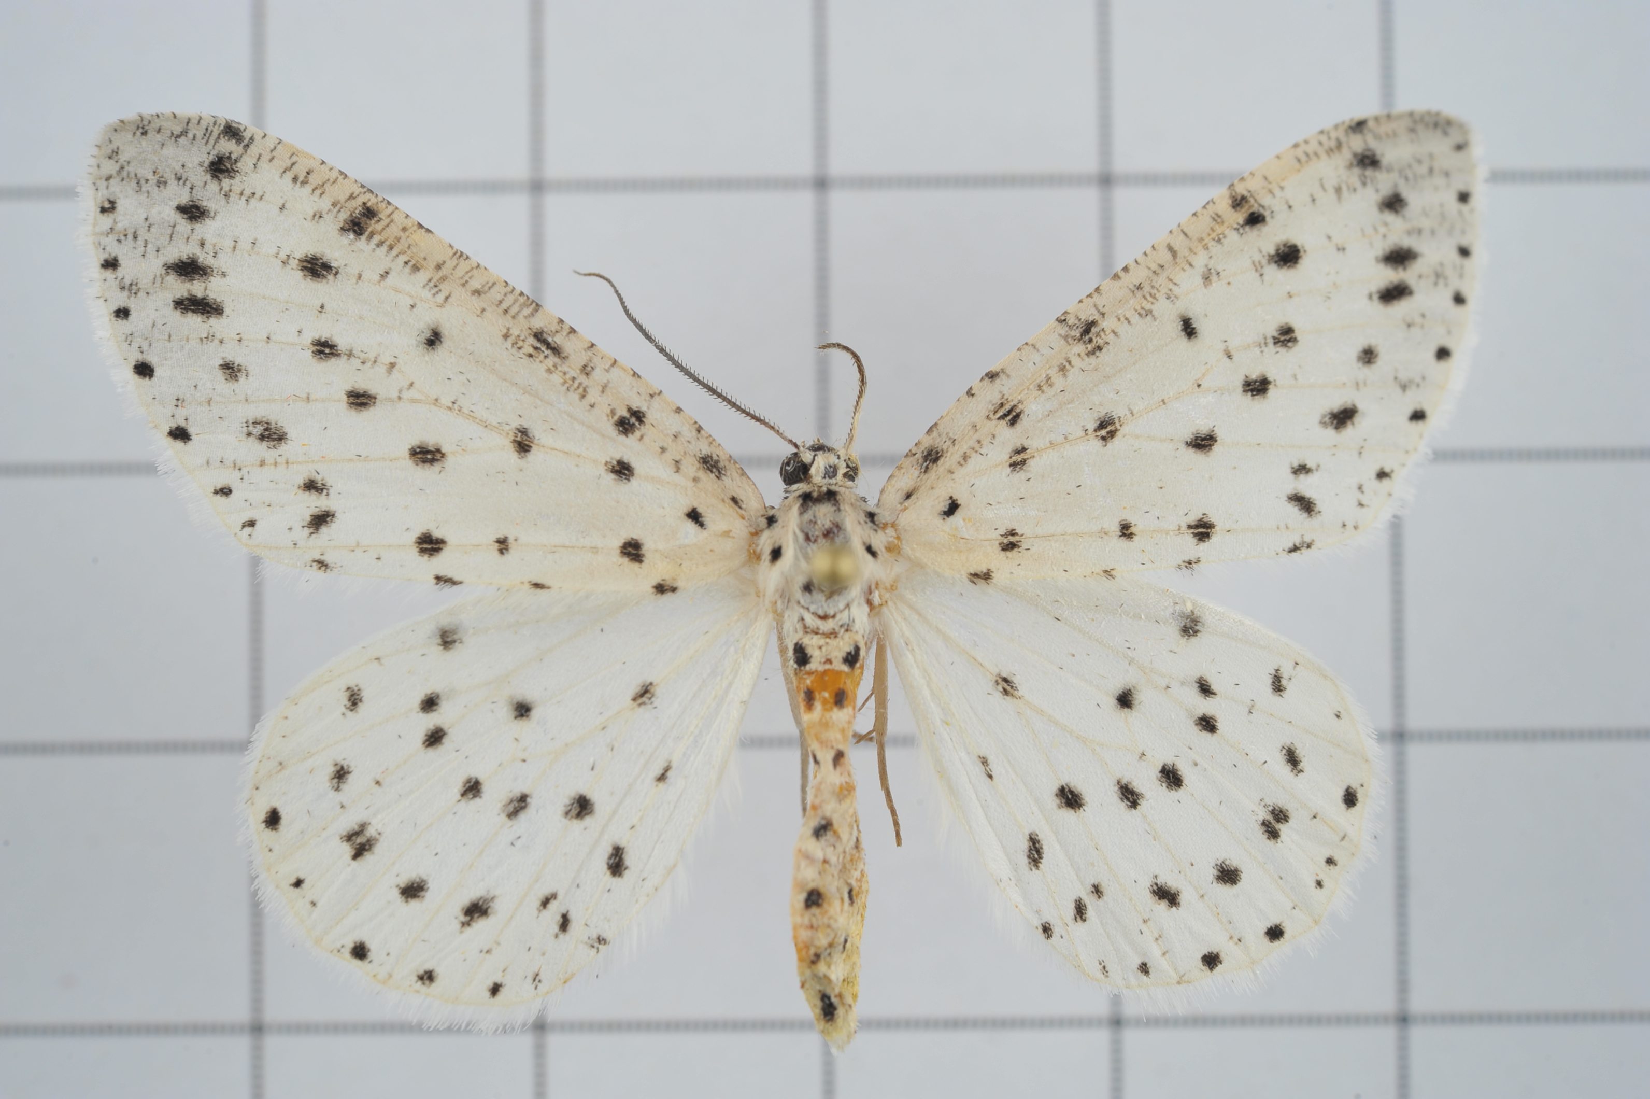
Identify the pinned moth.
Xenoplia trivialis
